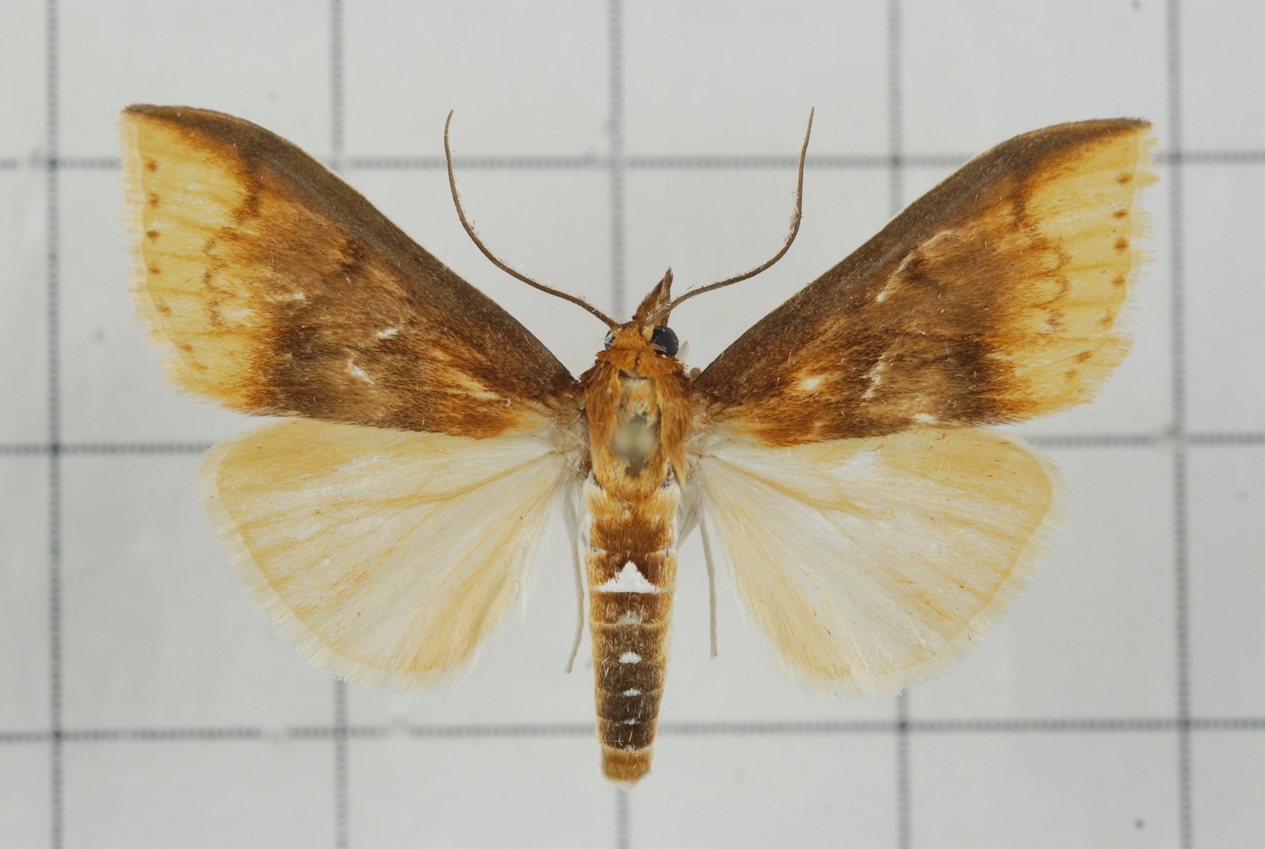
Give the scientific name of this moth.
Lipararchis tranquillalis
